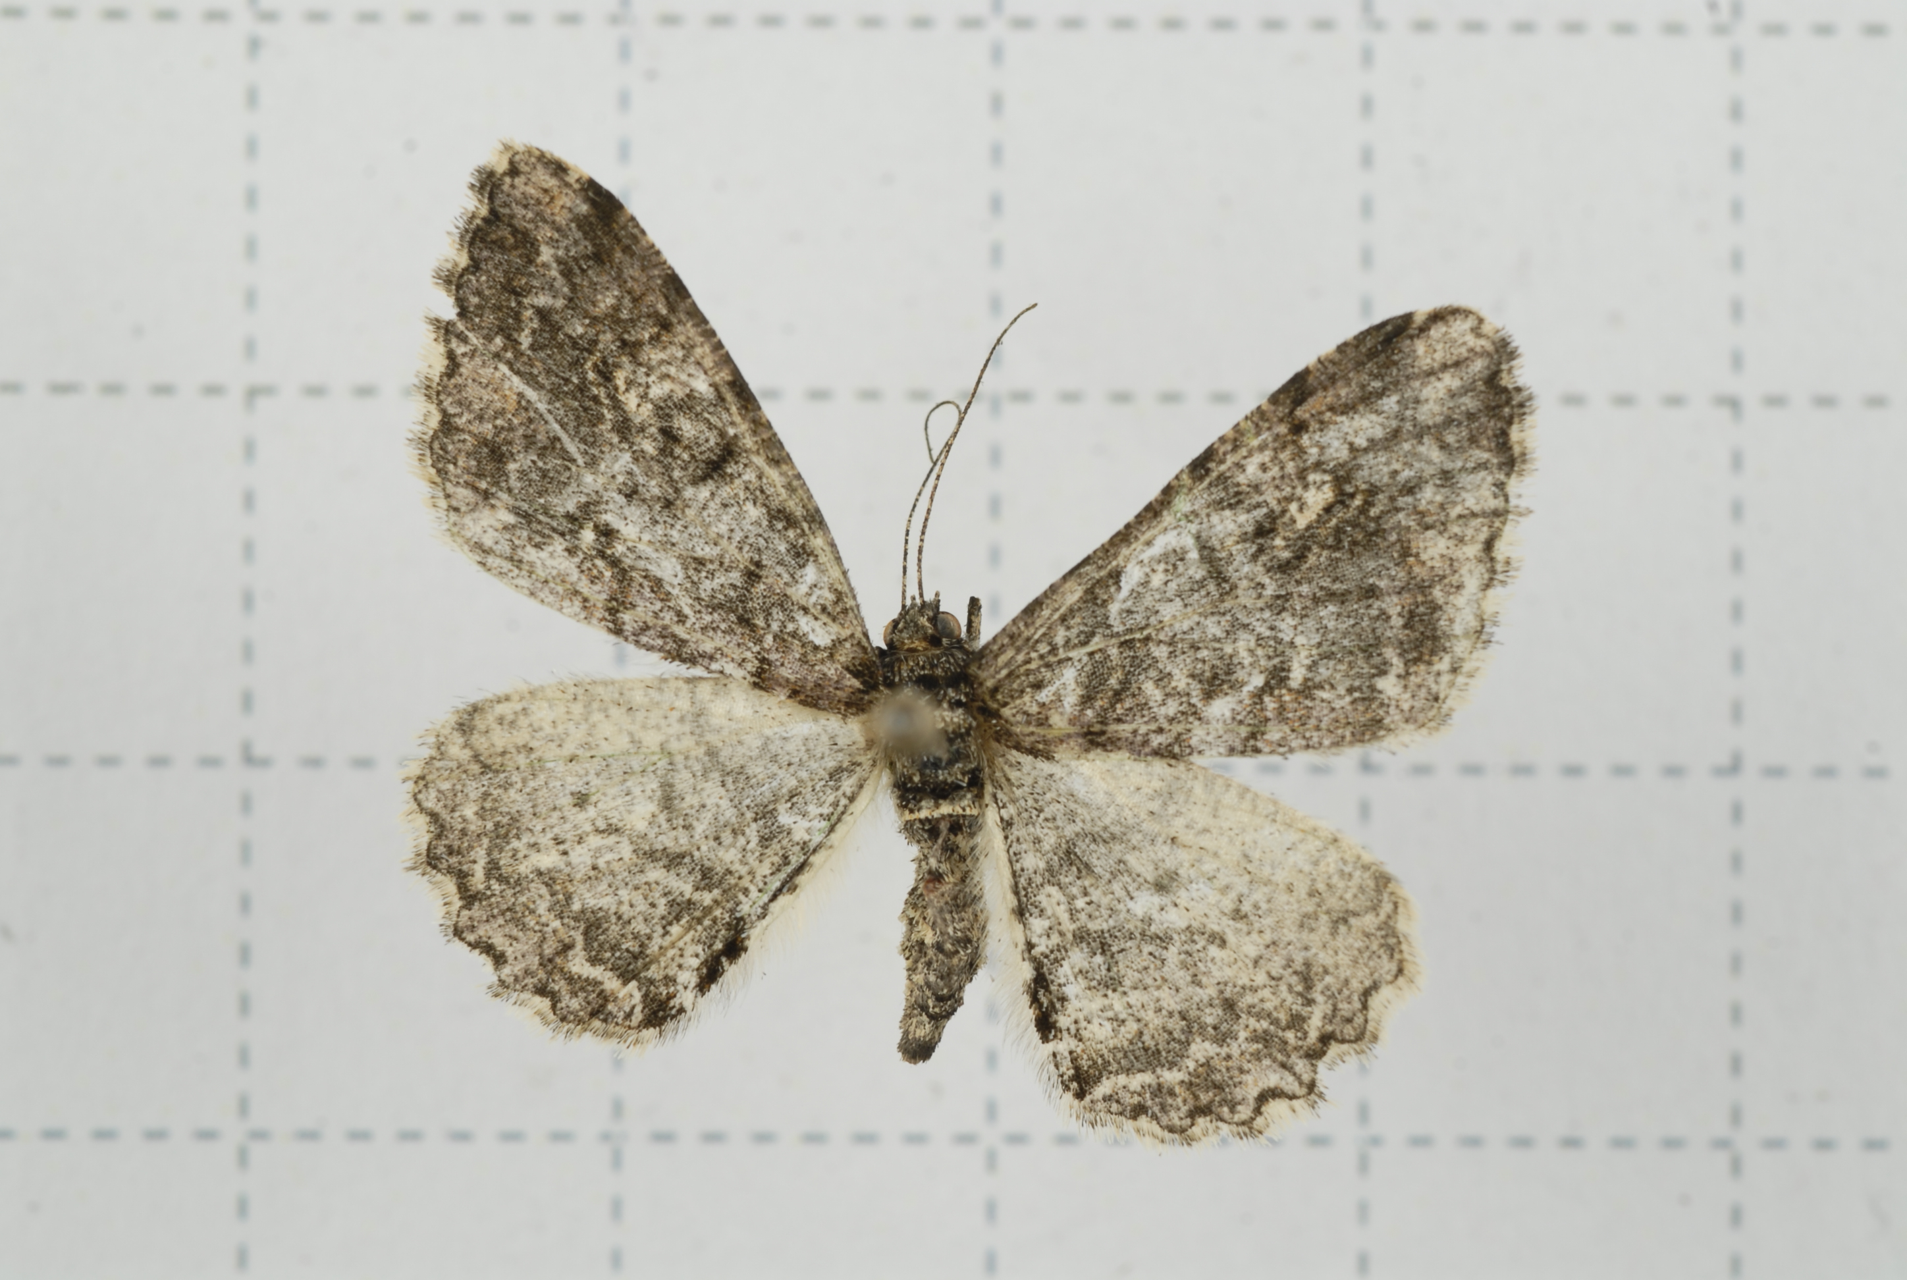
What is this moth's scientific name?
Alcis taiwanovariegata
